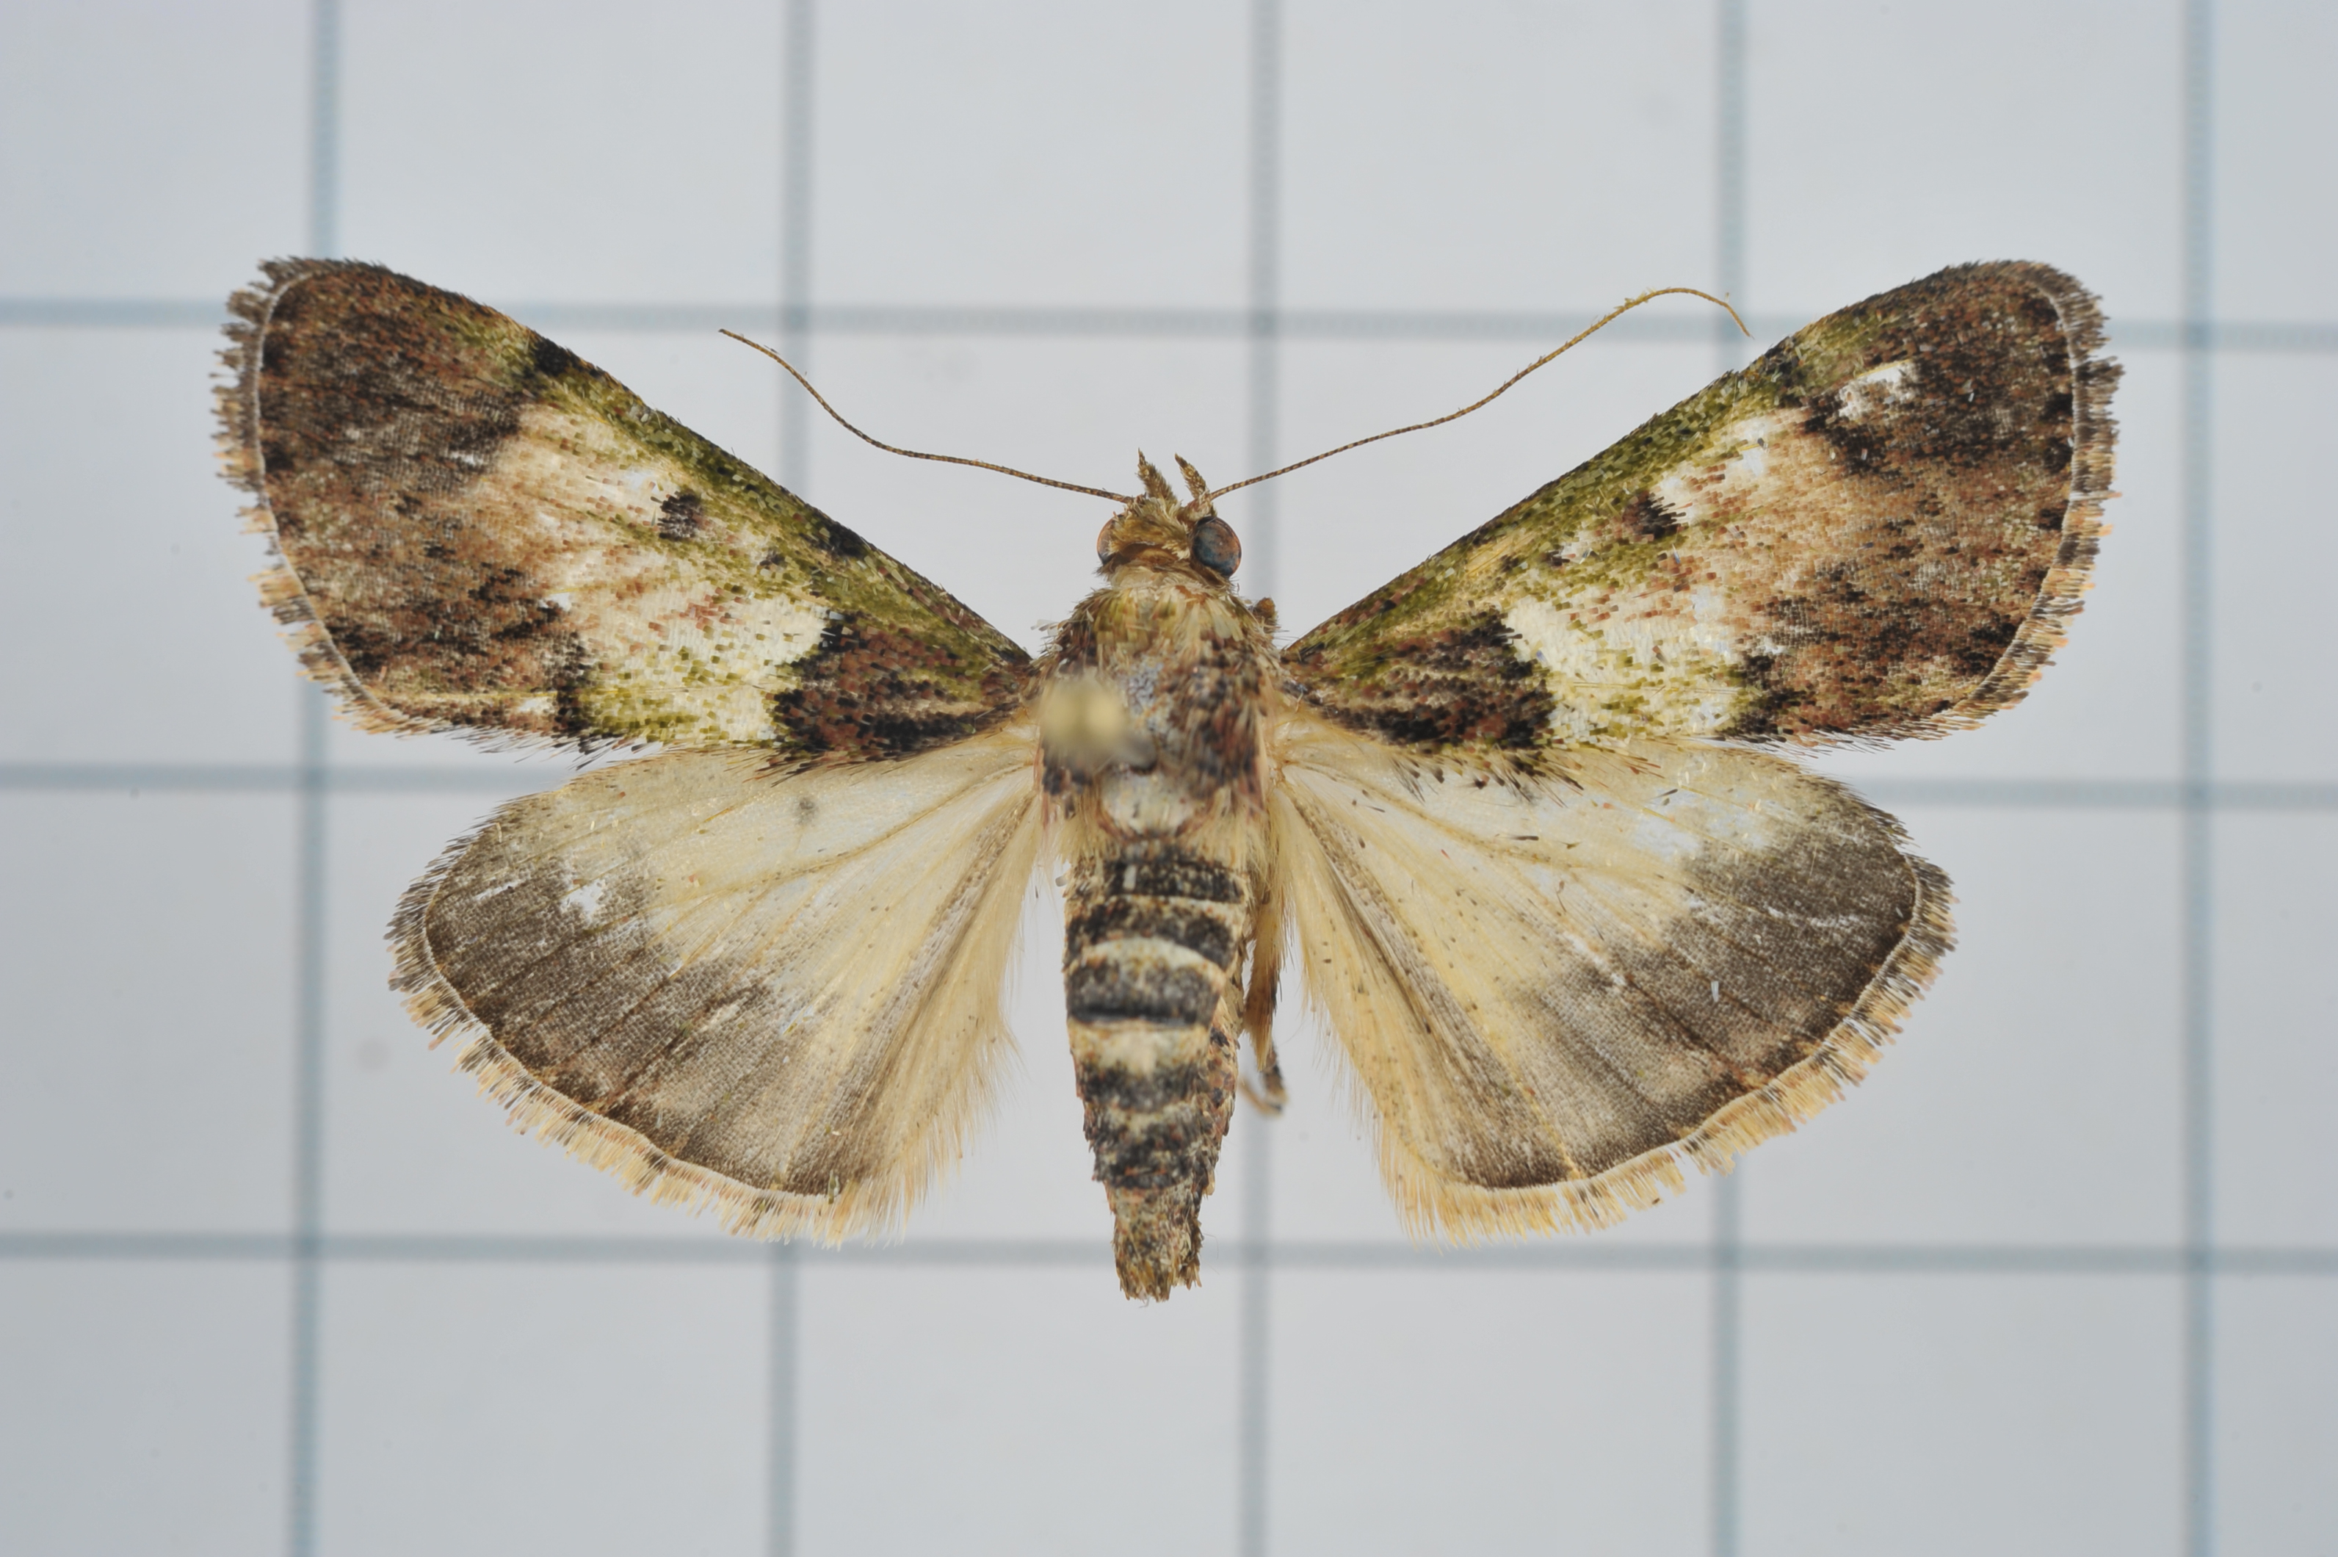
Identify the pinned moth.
Teliphasa nubilosa
